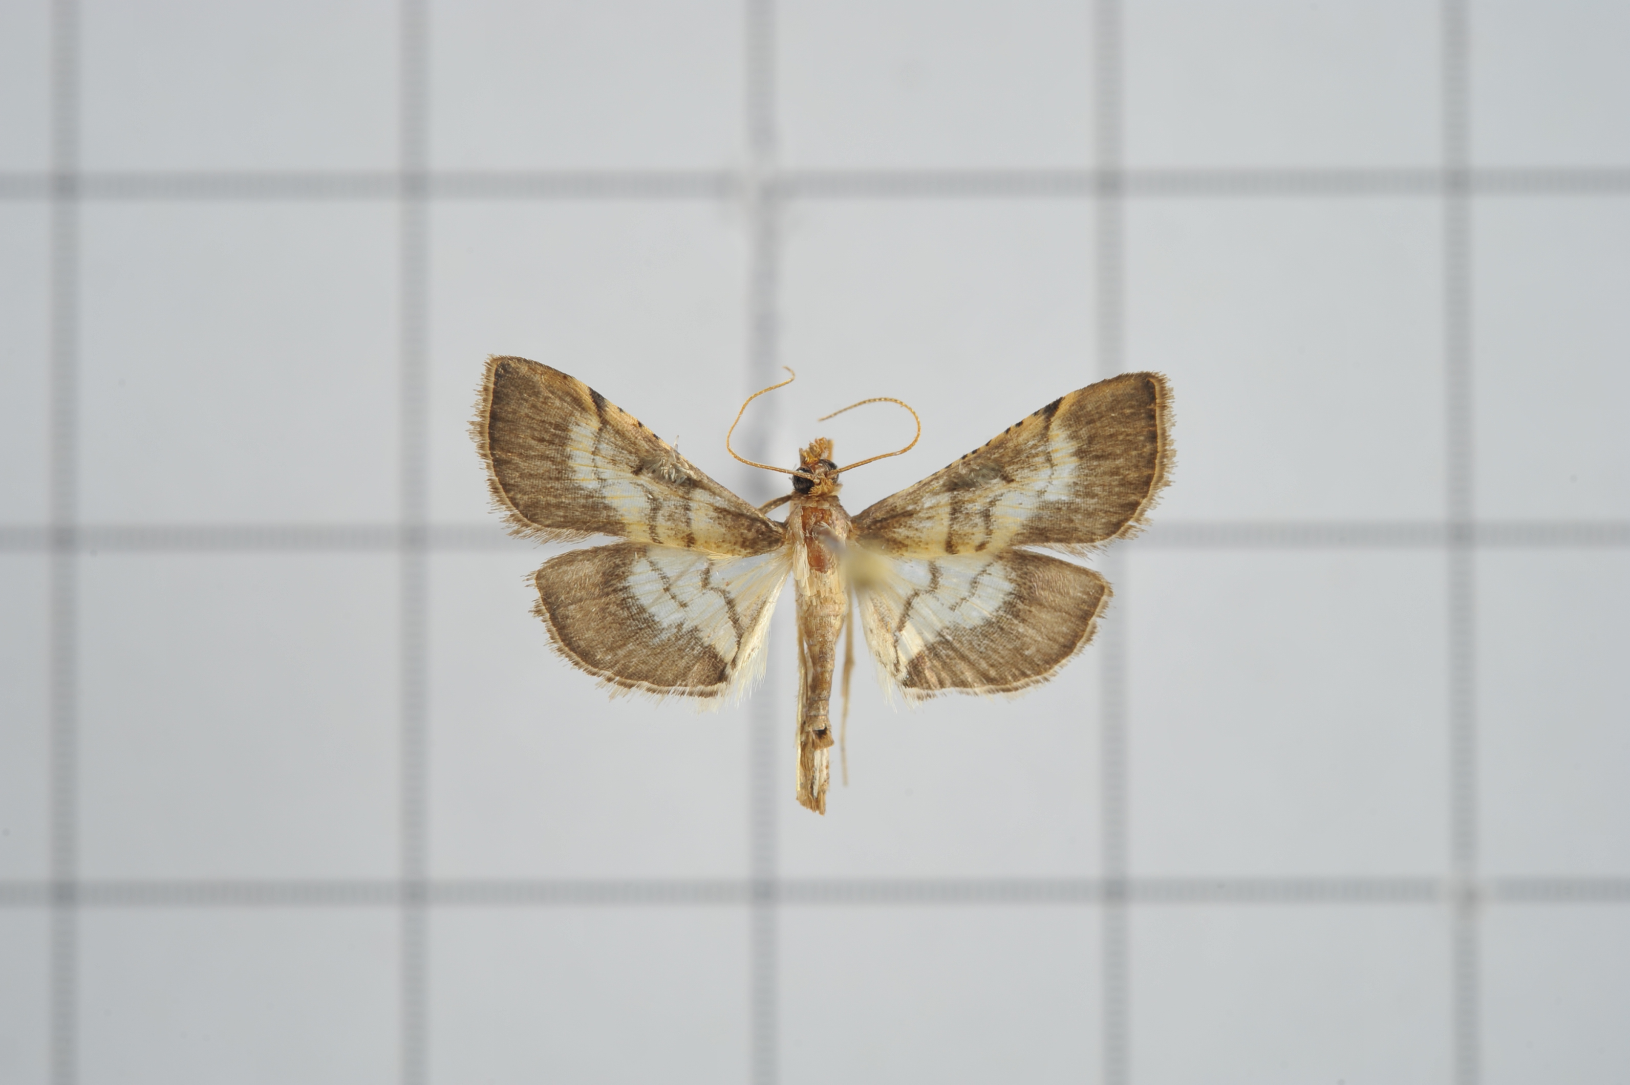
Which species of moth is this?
Cnaphalocrocis stereogona
